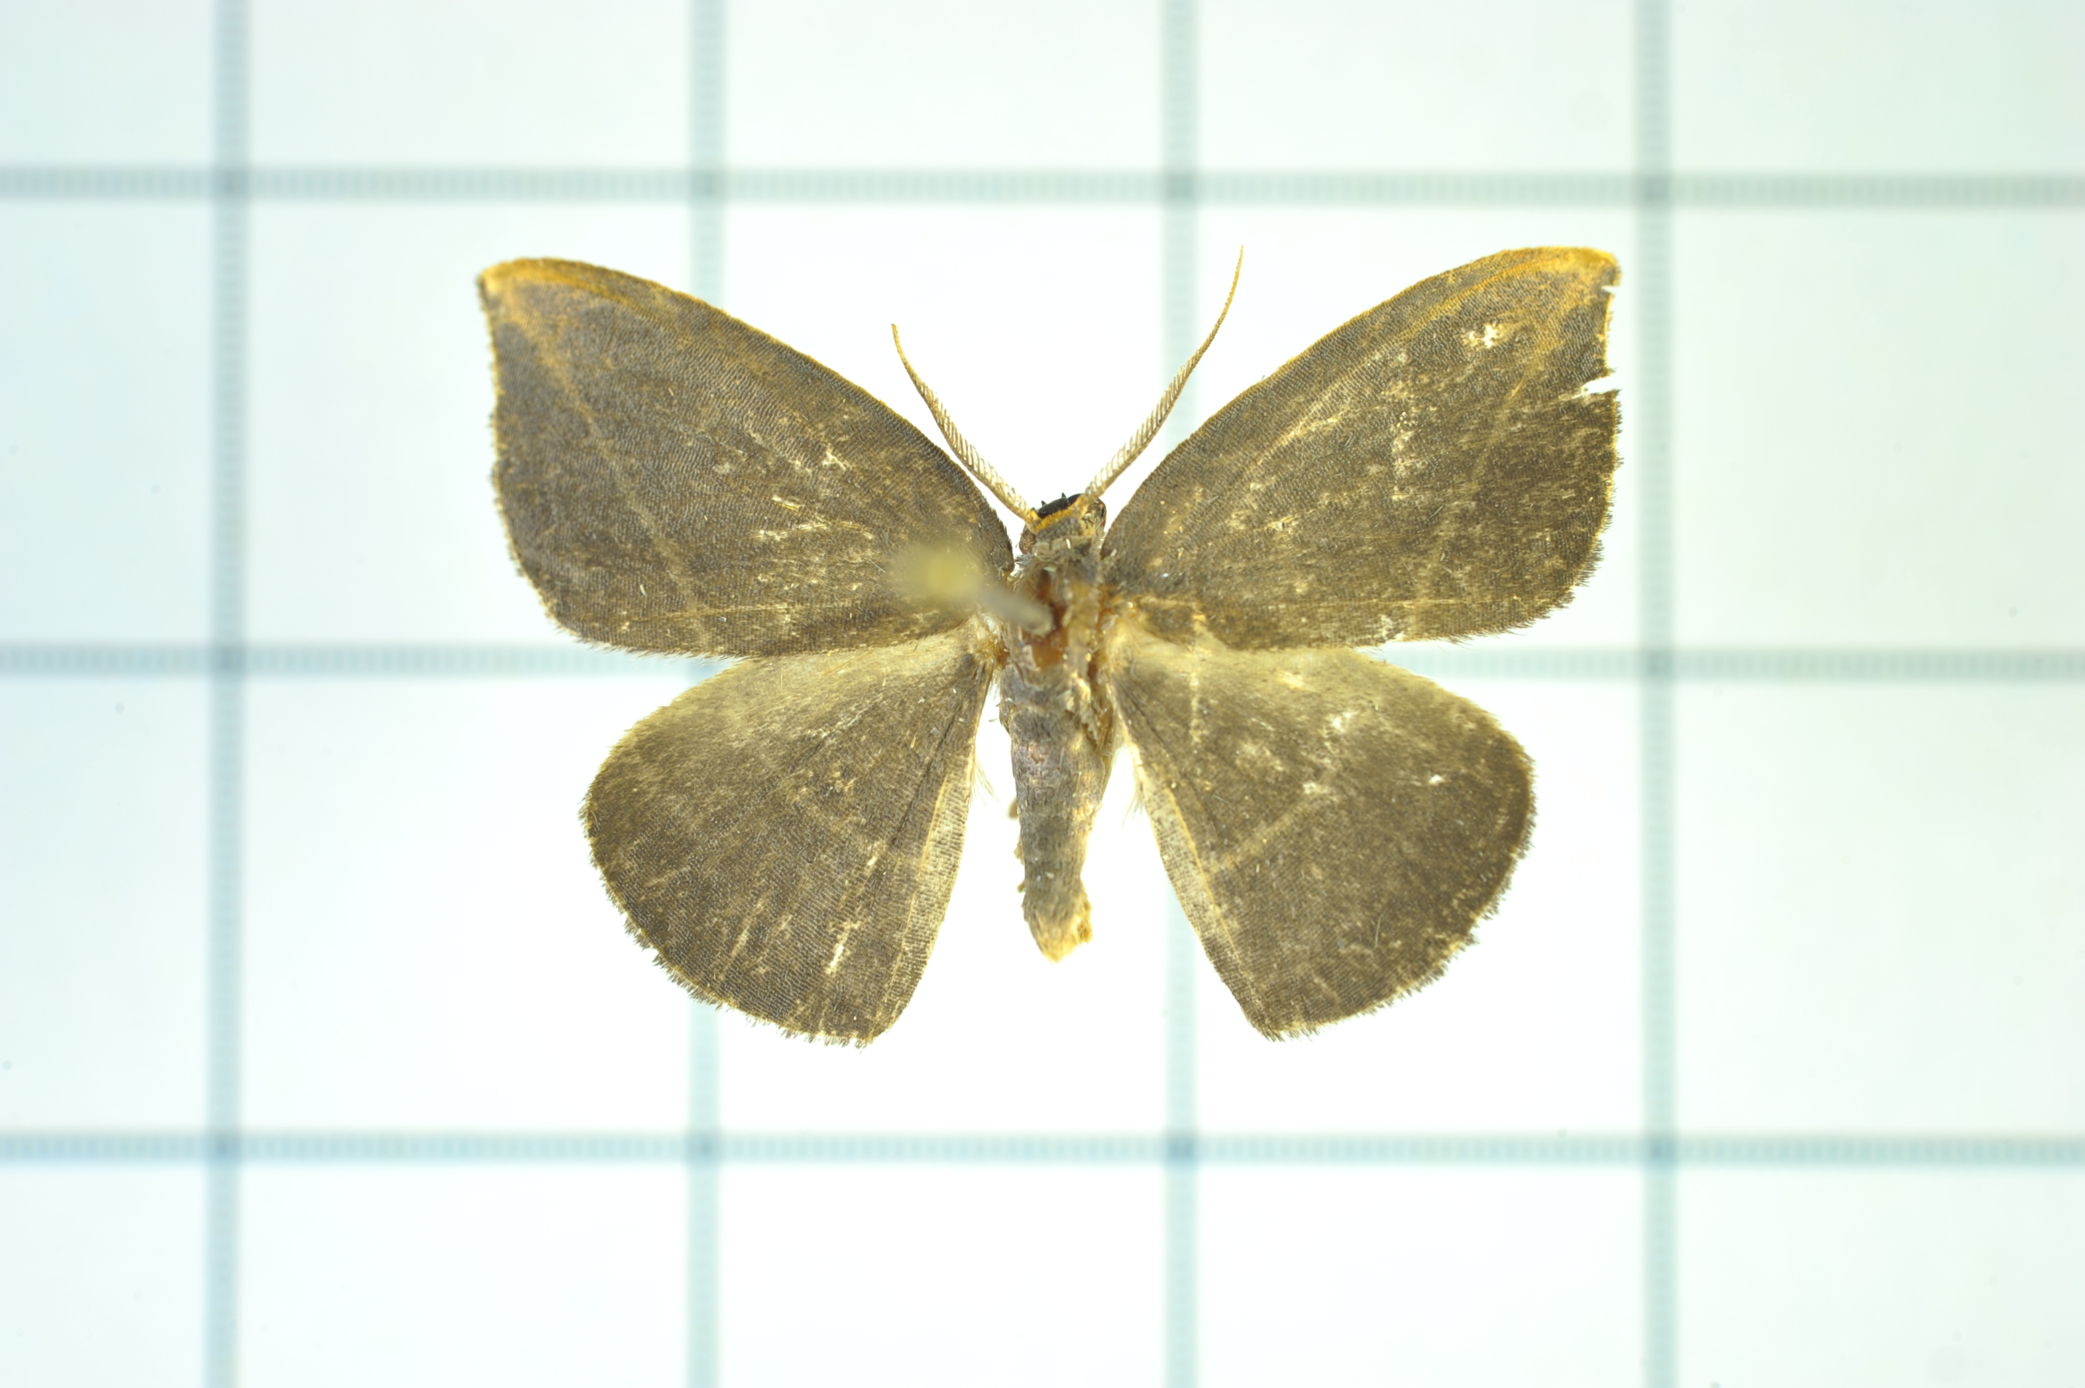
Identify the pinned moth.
Microblepsis rugosa
